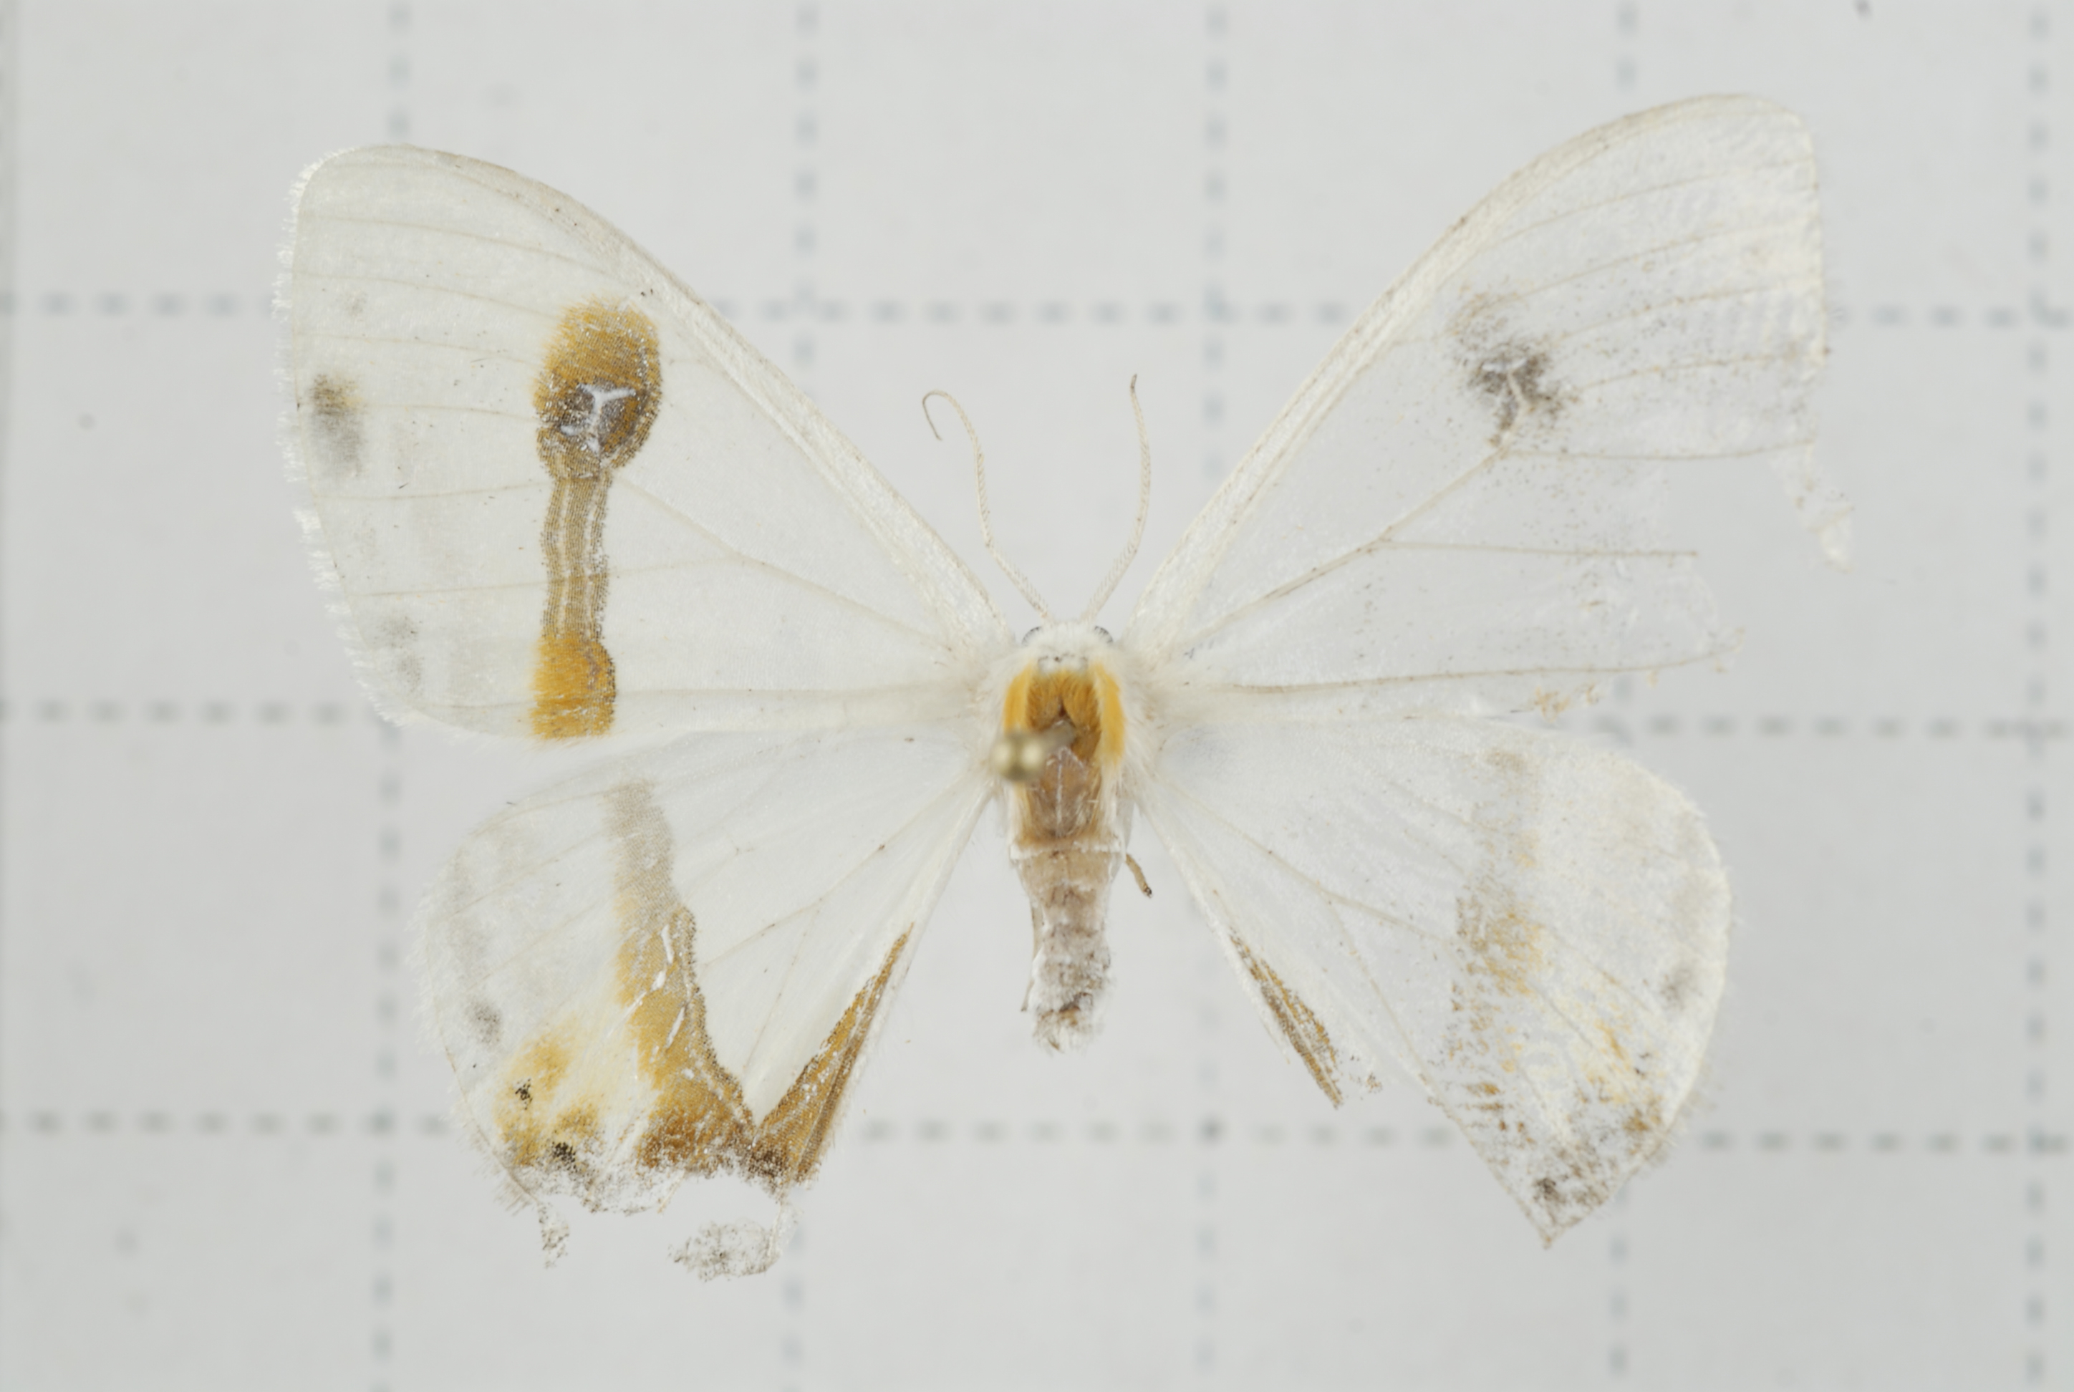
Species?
Macrocilix mysticata flavotincta
